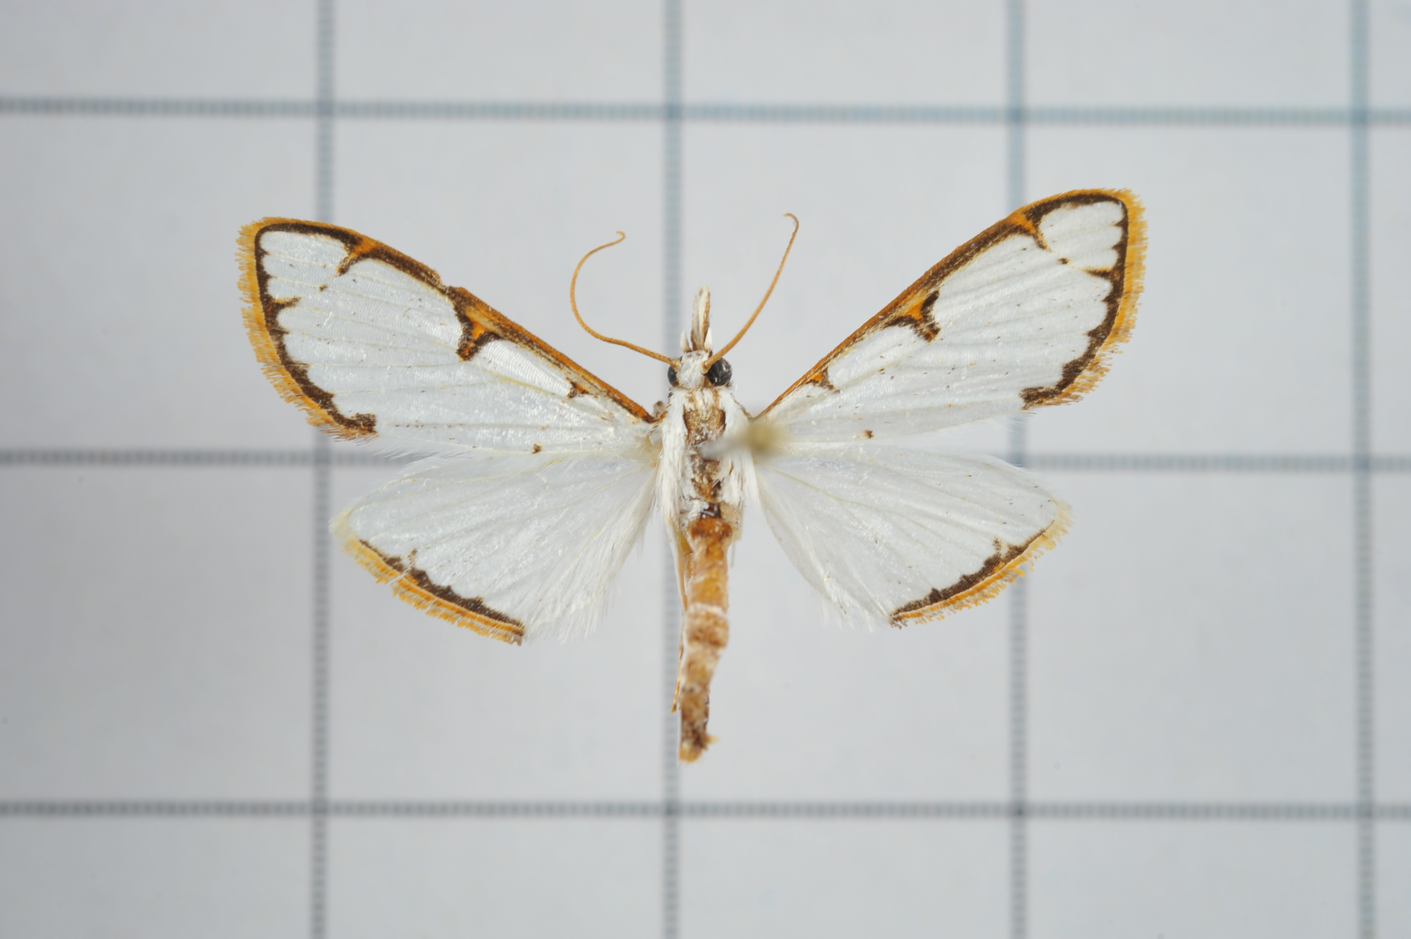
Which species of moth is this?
Cirrhochrista spinuella
